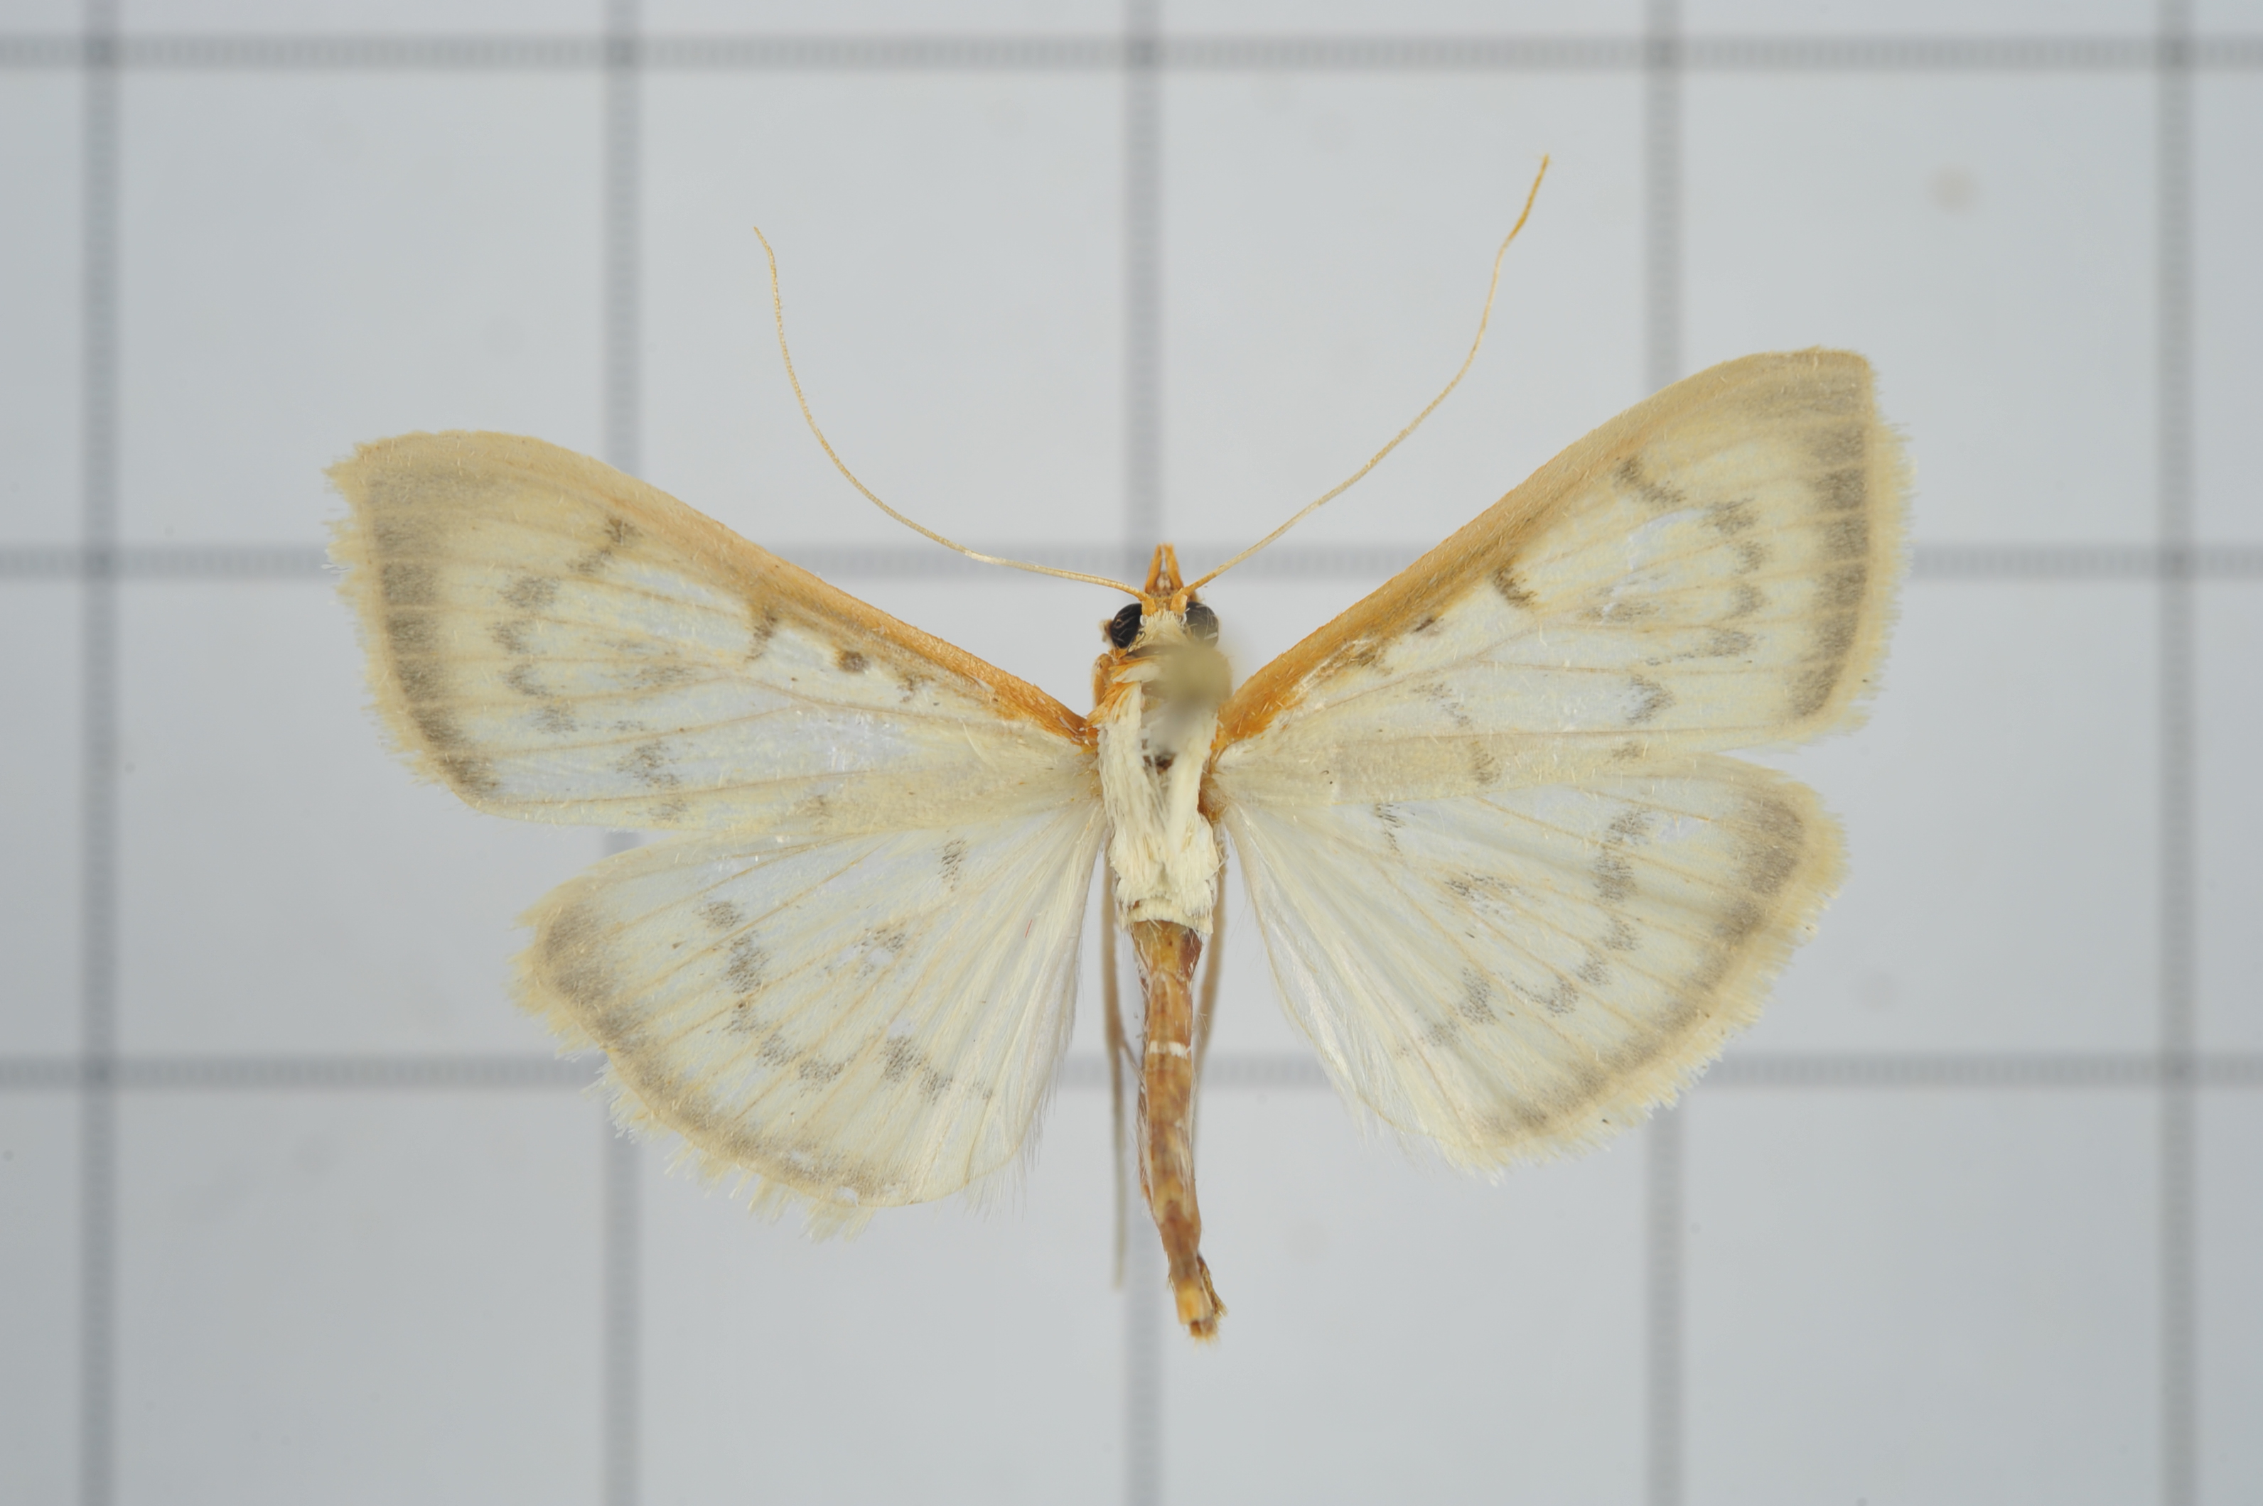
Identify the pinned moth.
Hodebertia testalis
